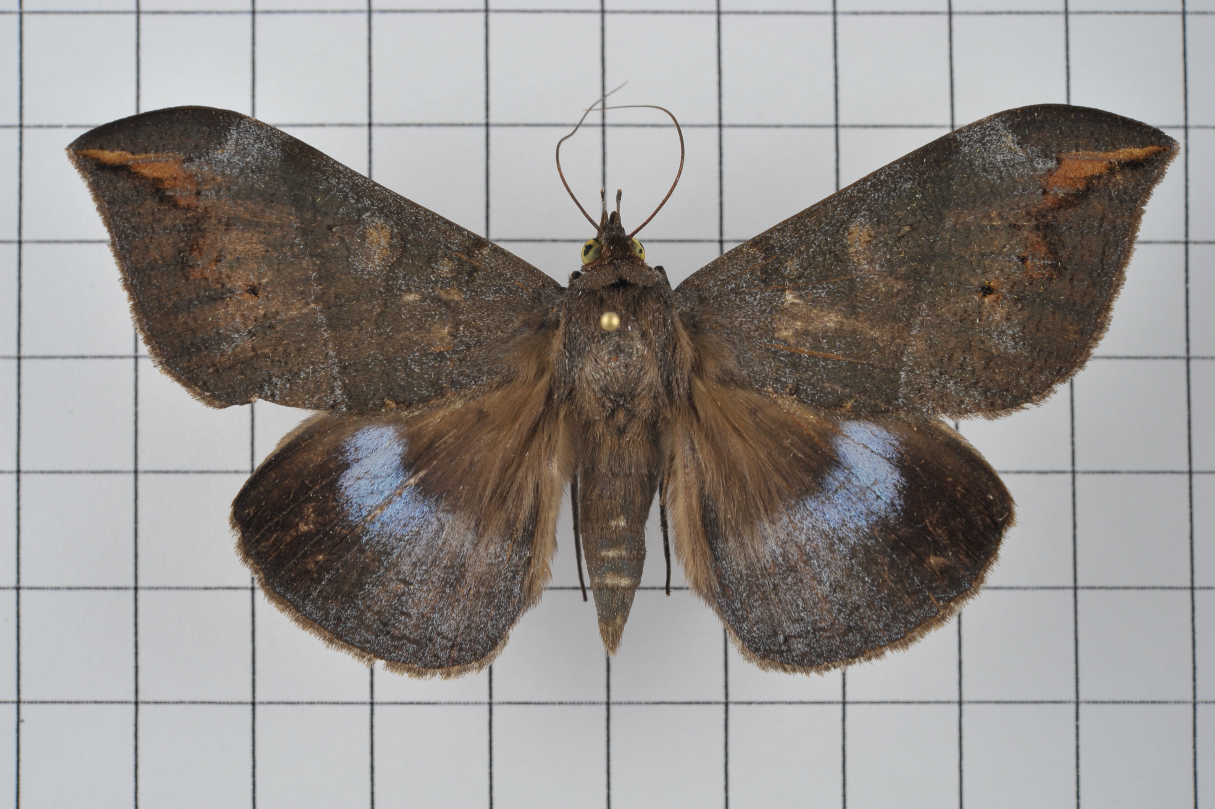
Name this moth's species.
Ischyja ferrifracta
